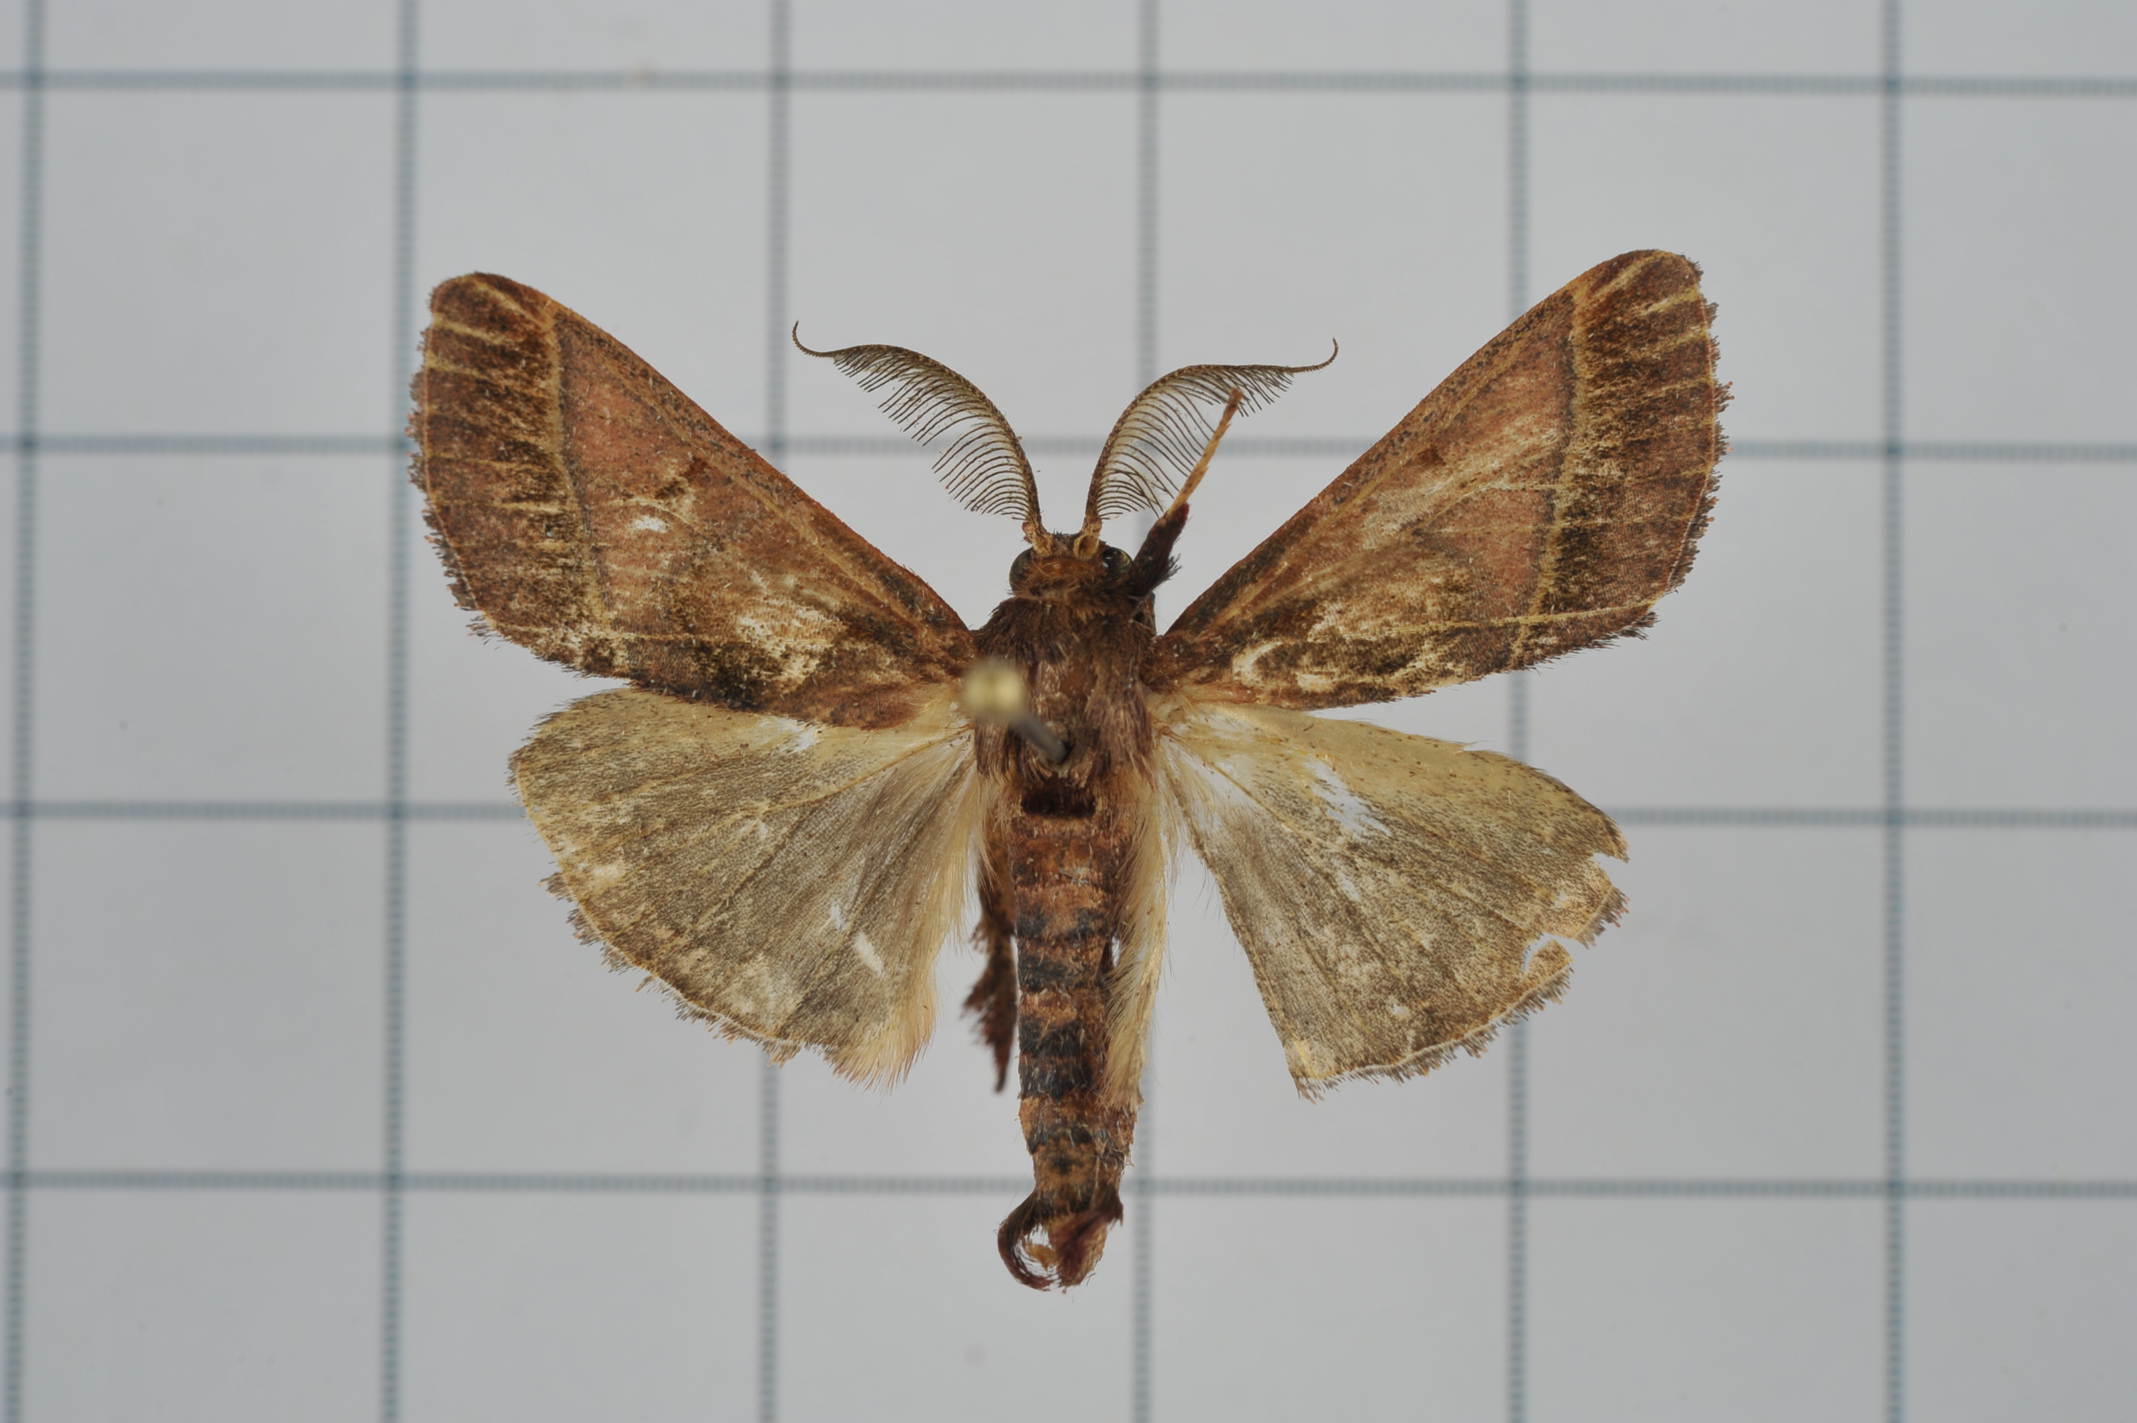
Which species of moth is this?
Sacada dzonguensis
